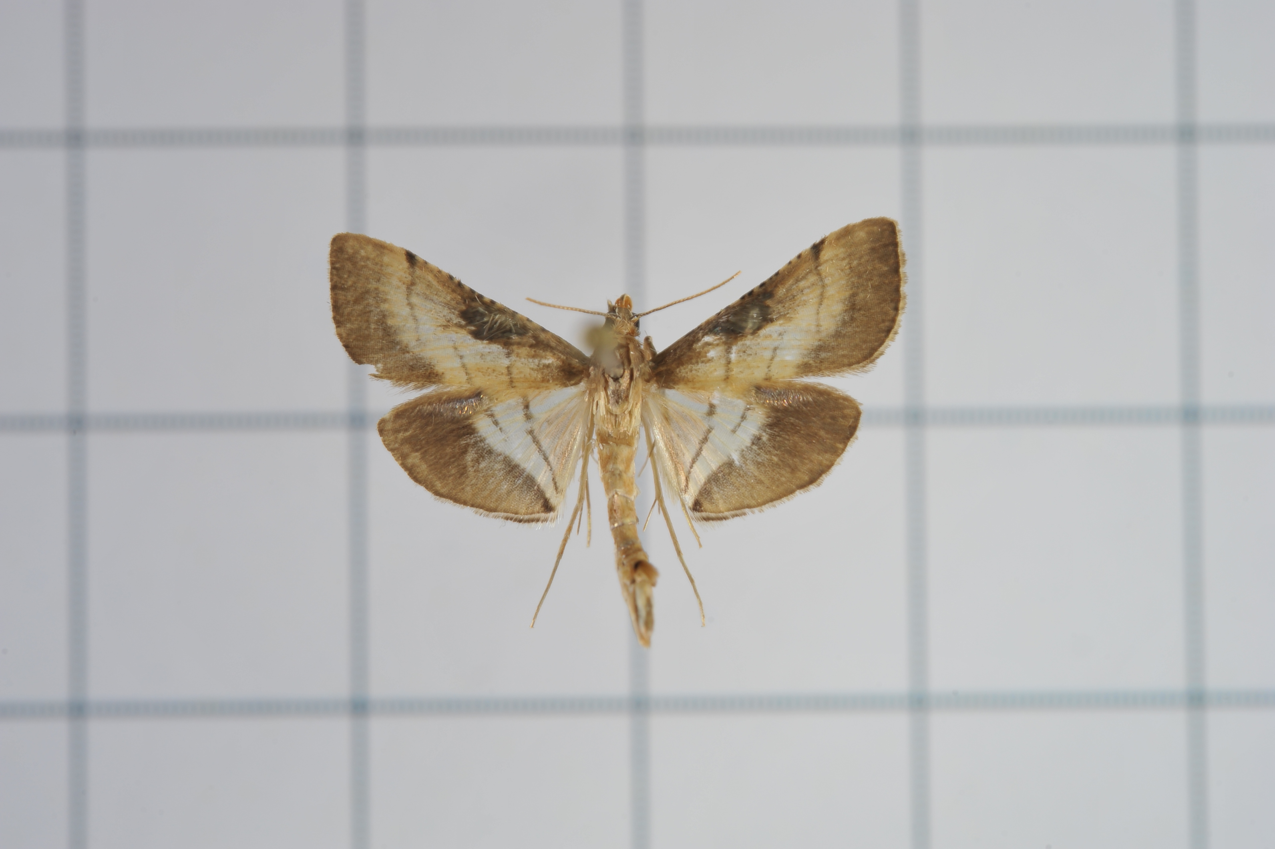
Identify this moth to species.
Cnaphalocrocis pilosa
